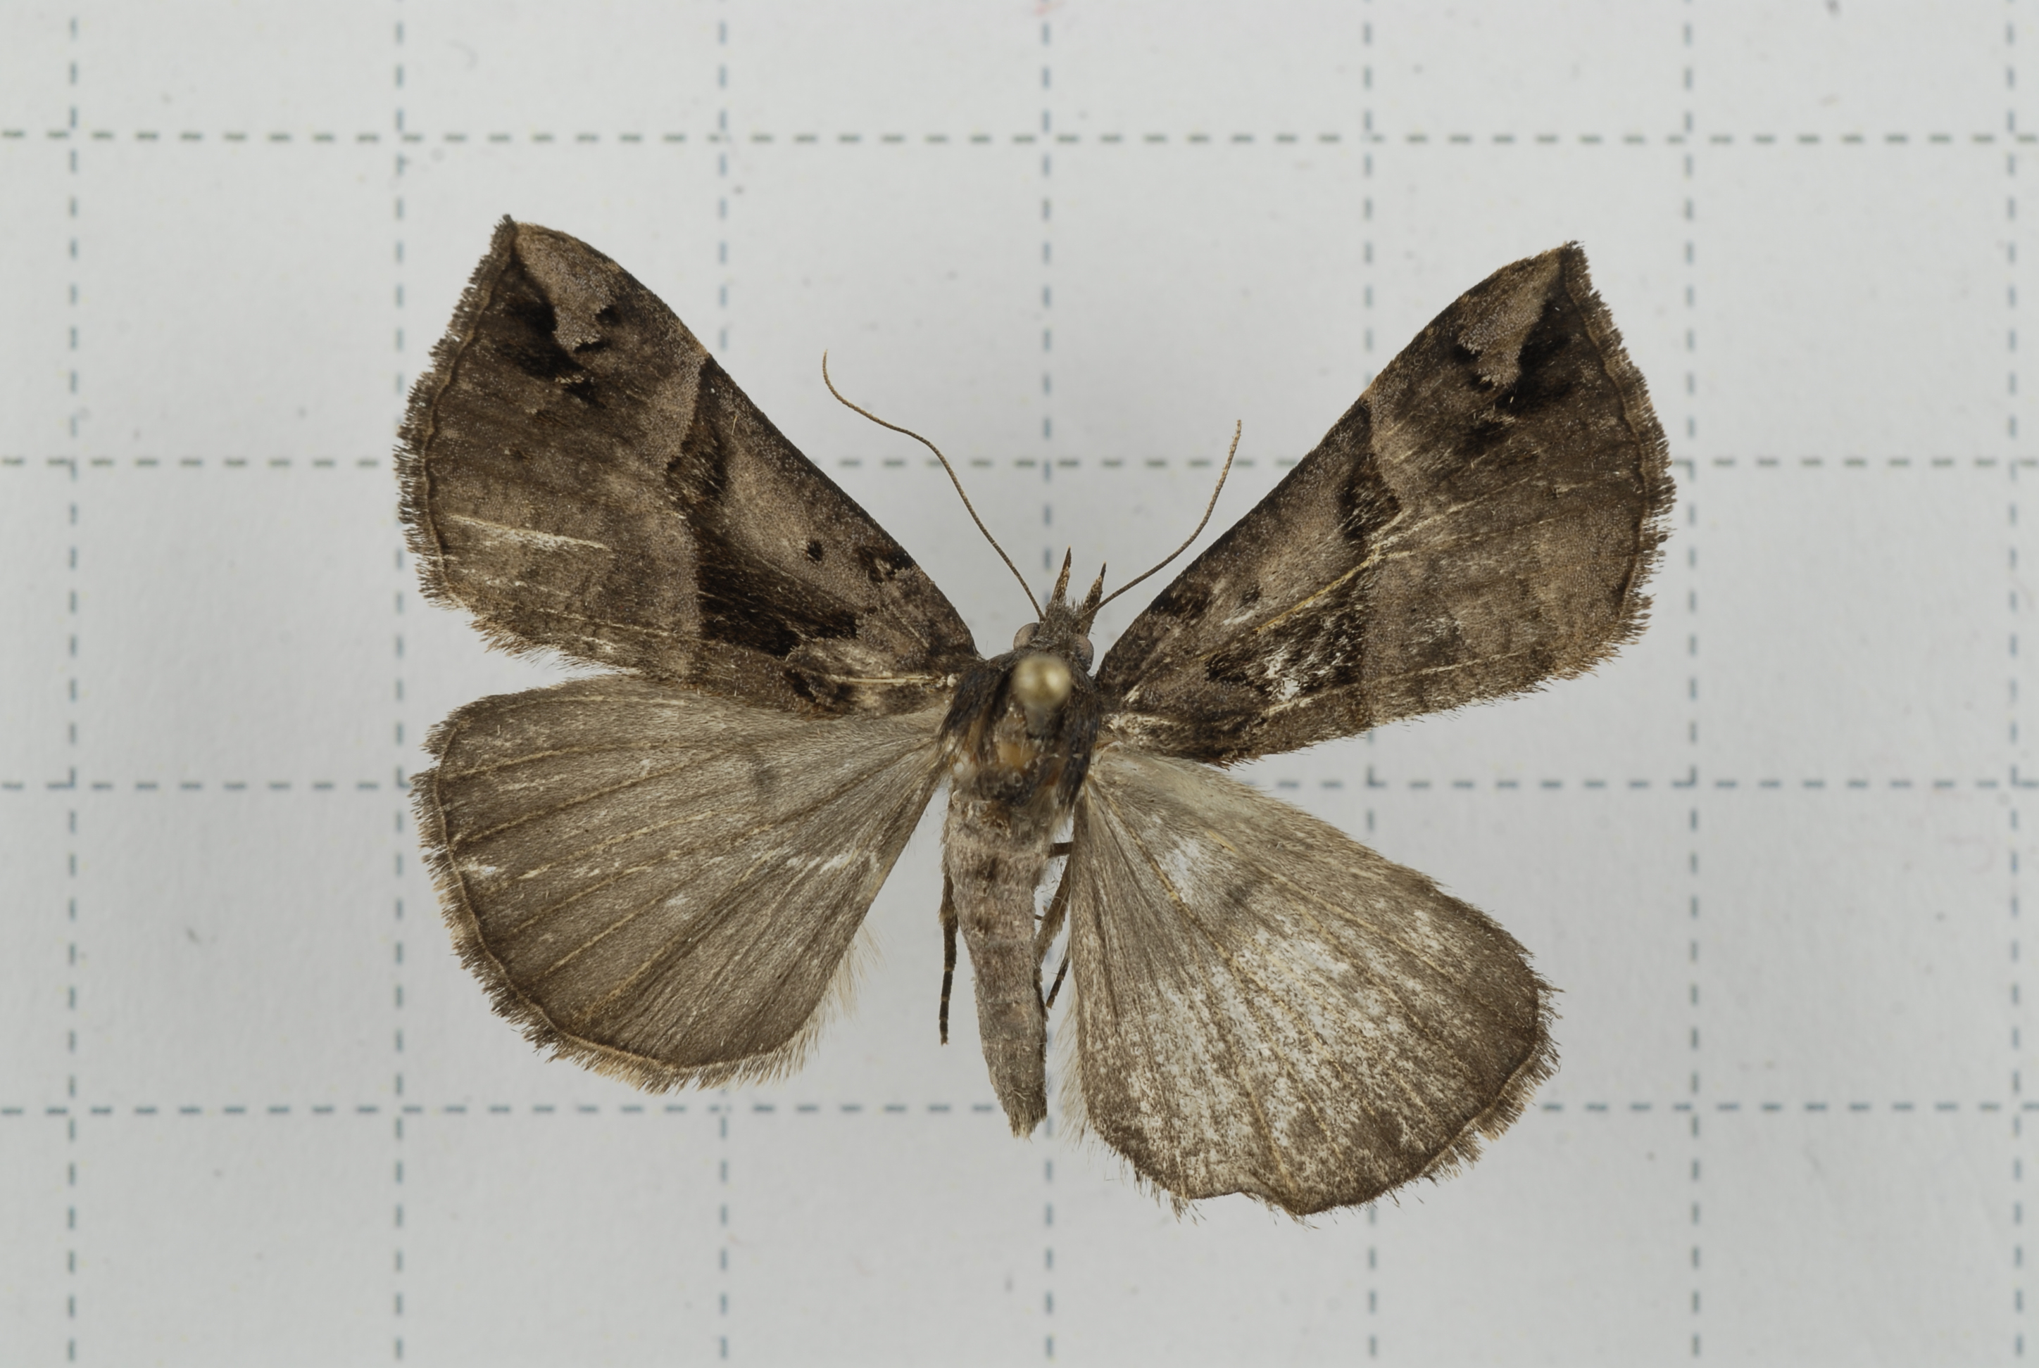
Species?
Hypena tenebralis
